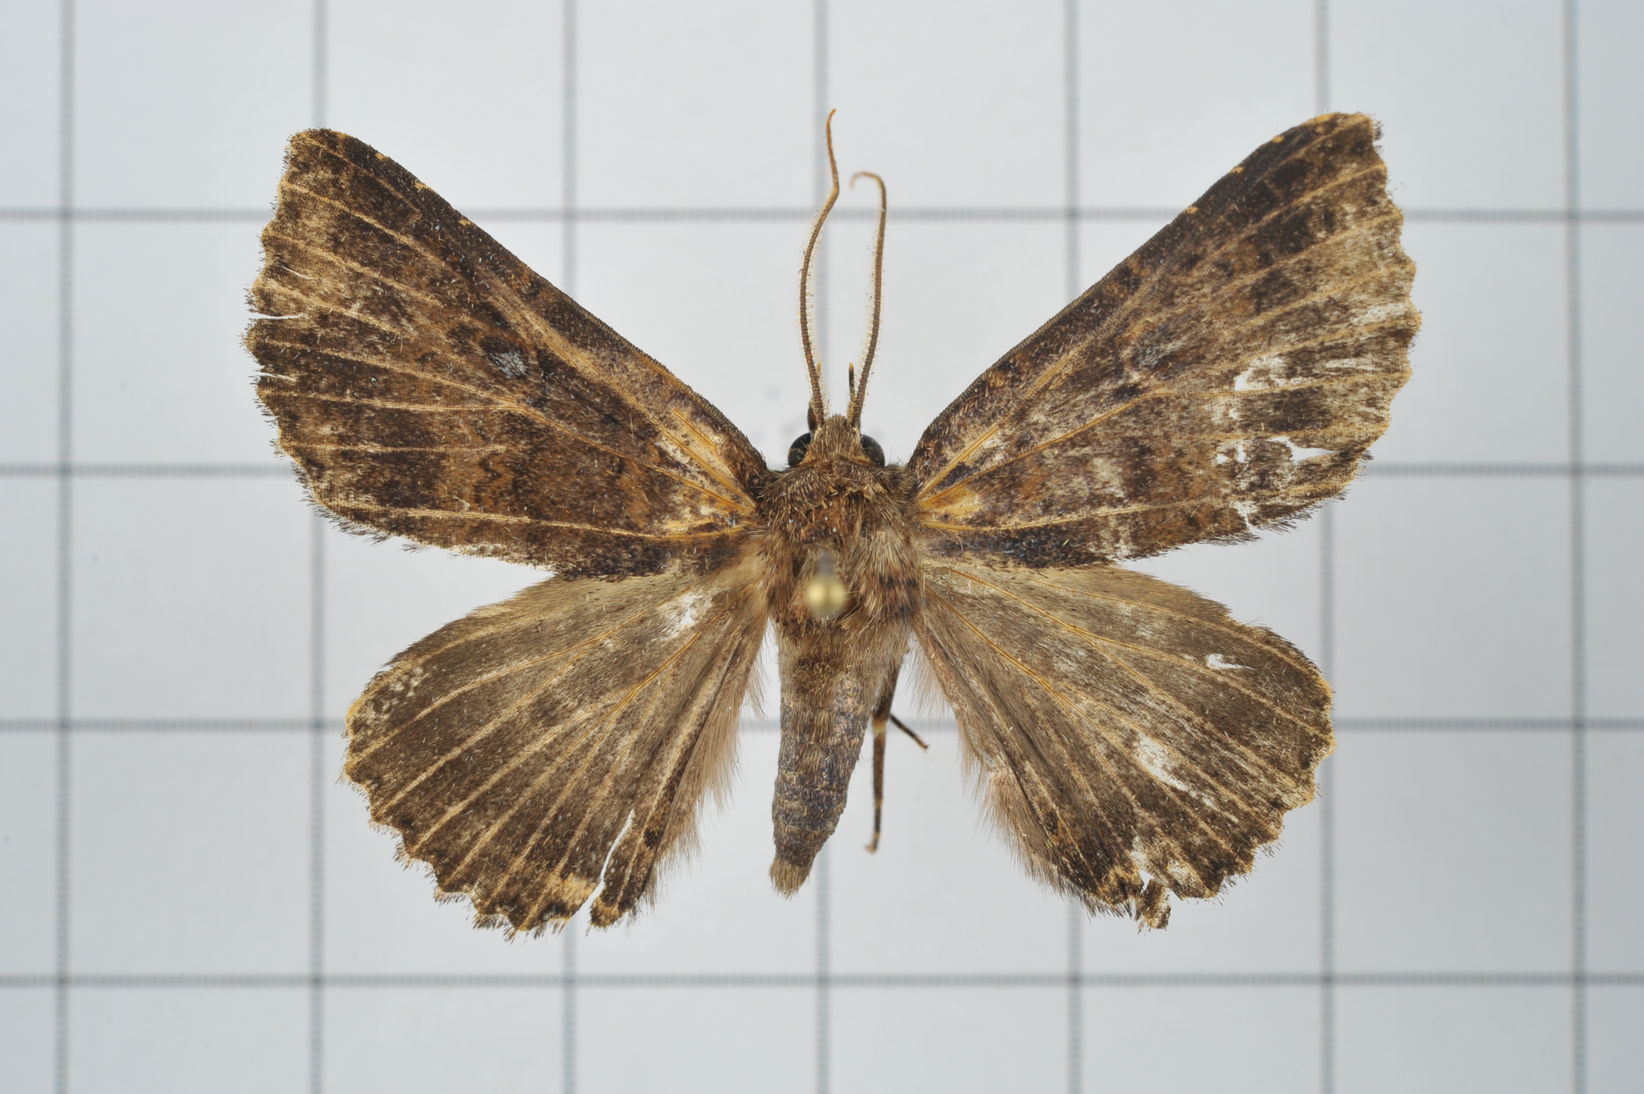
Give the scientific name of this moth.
Hypersypnoides punctosa
